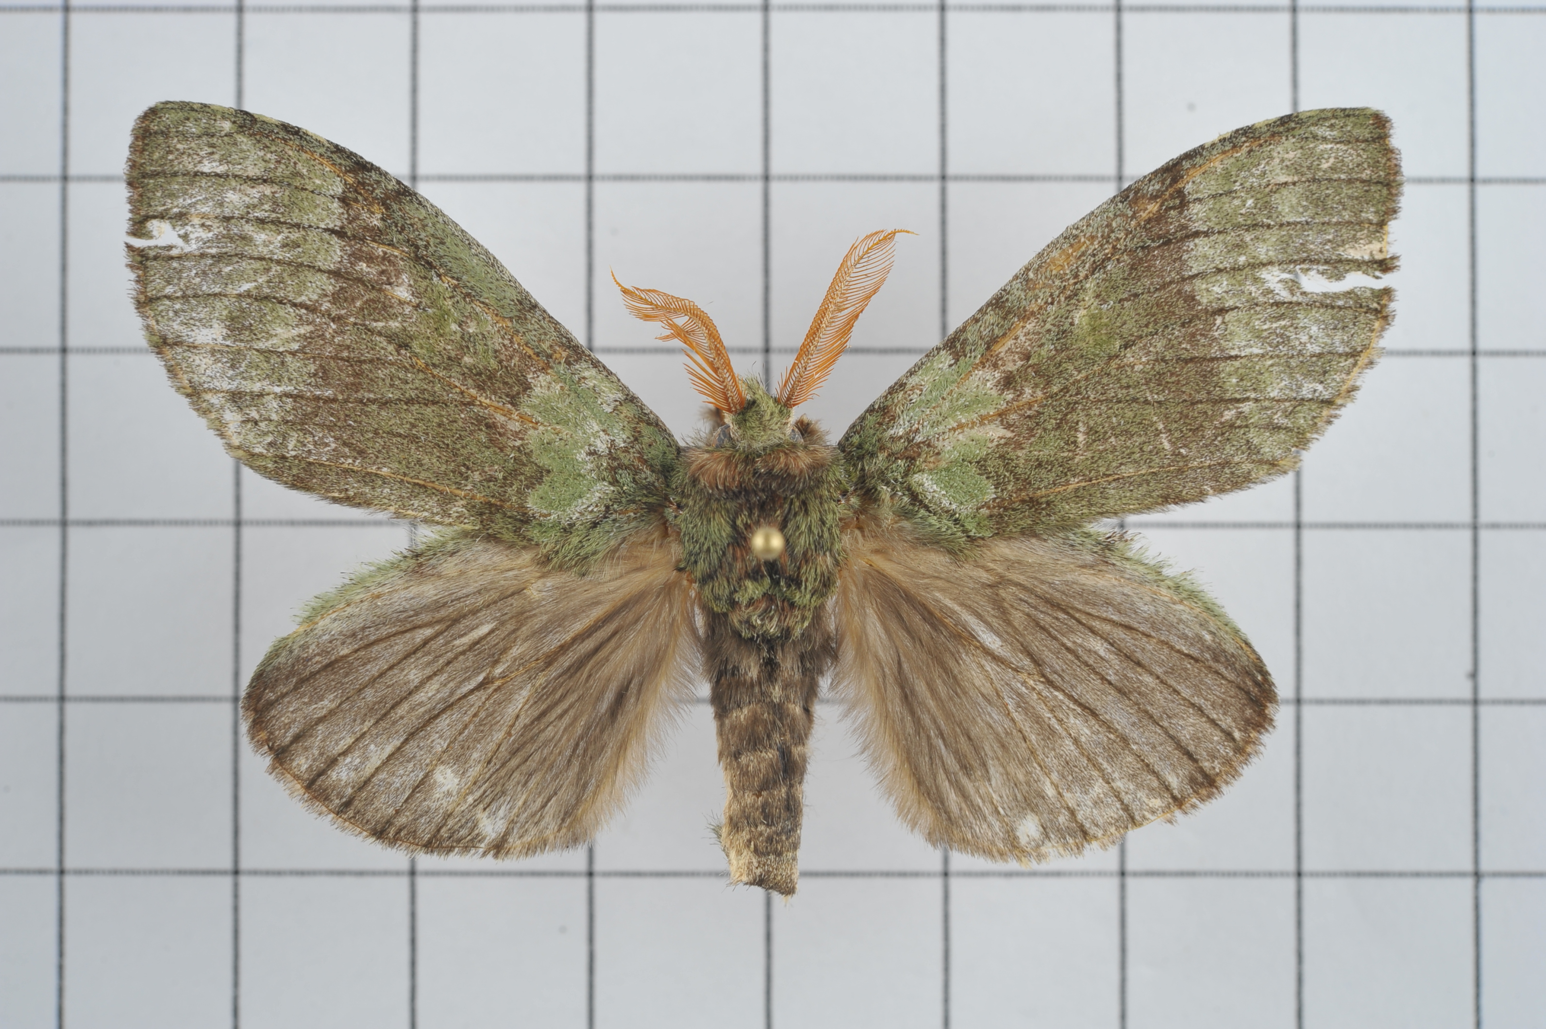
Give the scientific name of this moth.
Netria multispinae multispinae
